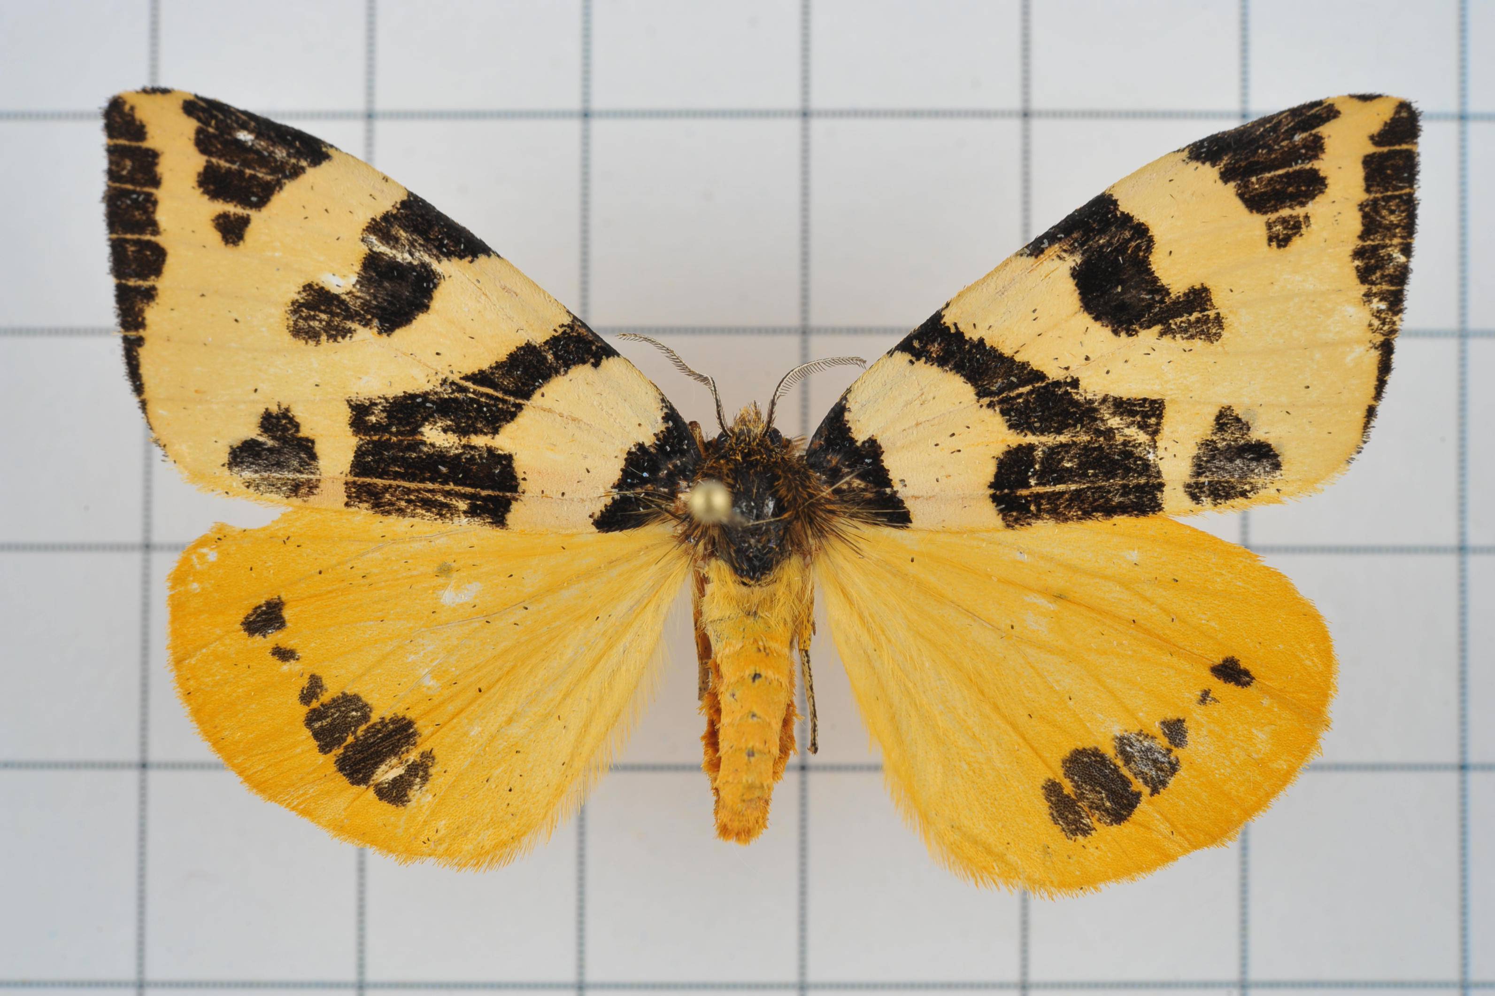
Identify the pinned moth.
Kuromondokuga takamukui
